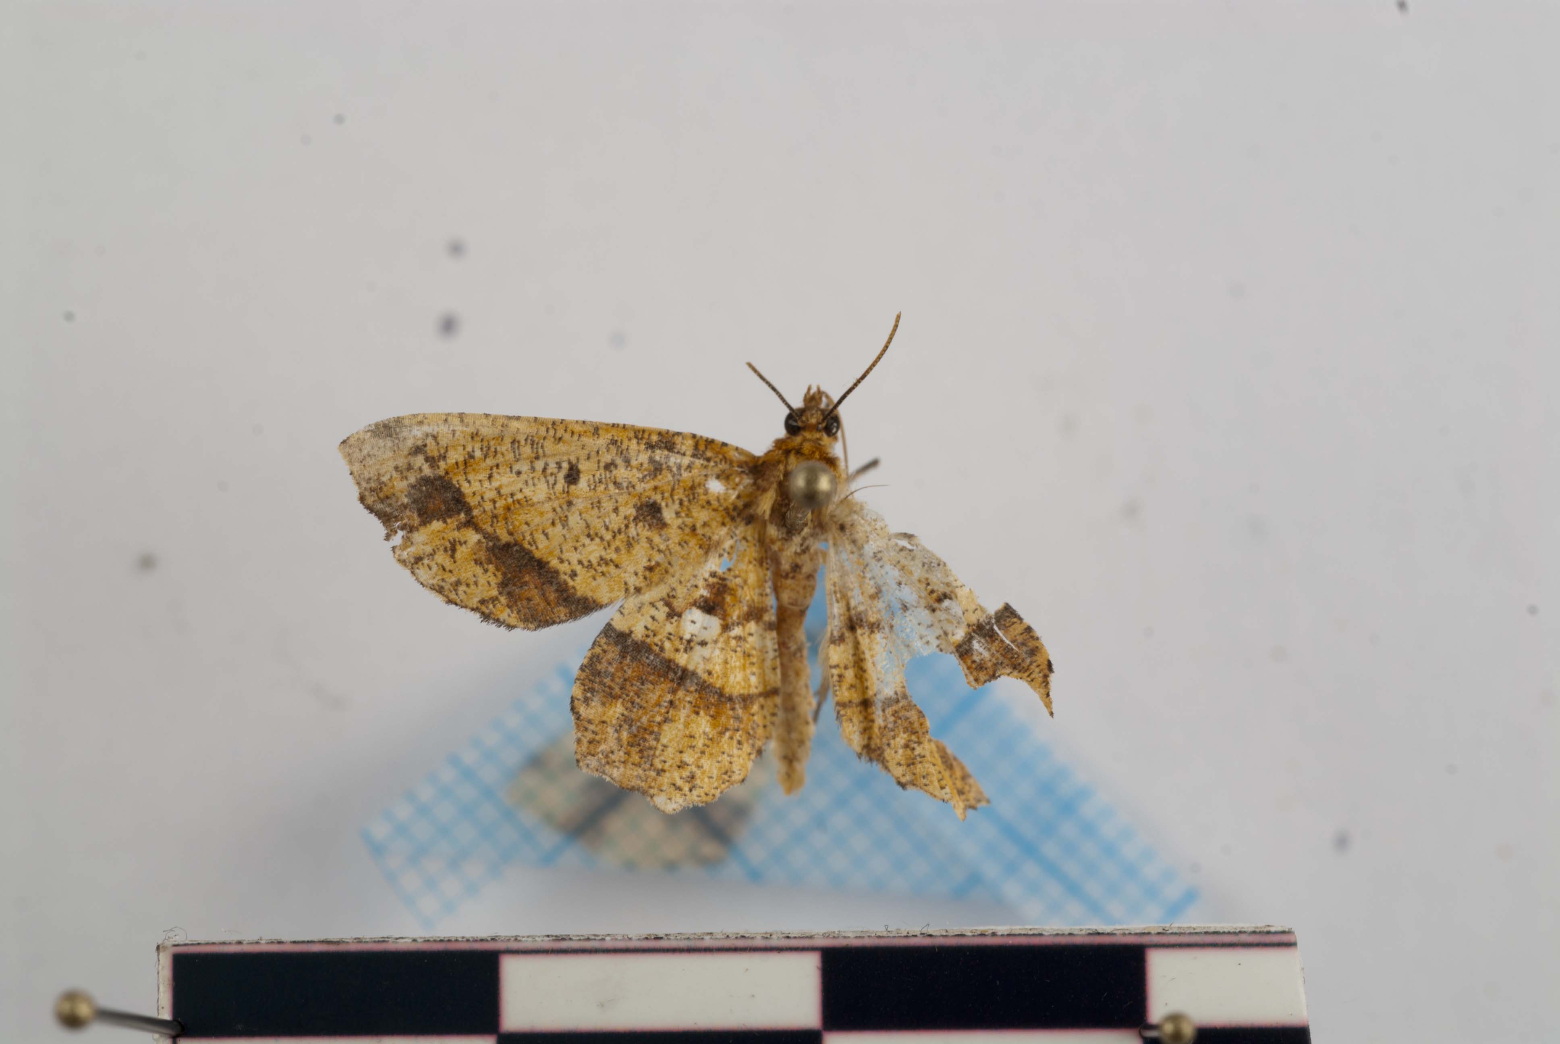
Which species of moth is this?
Entomopteryx combusta combusta
